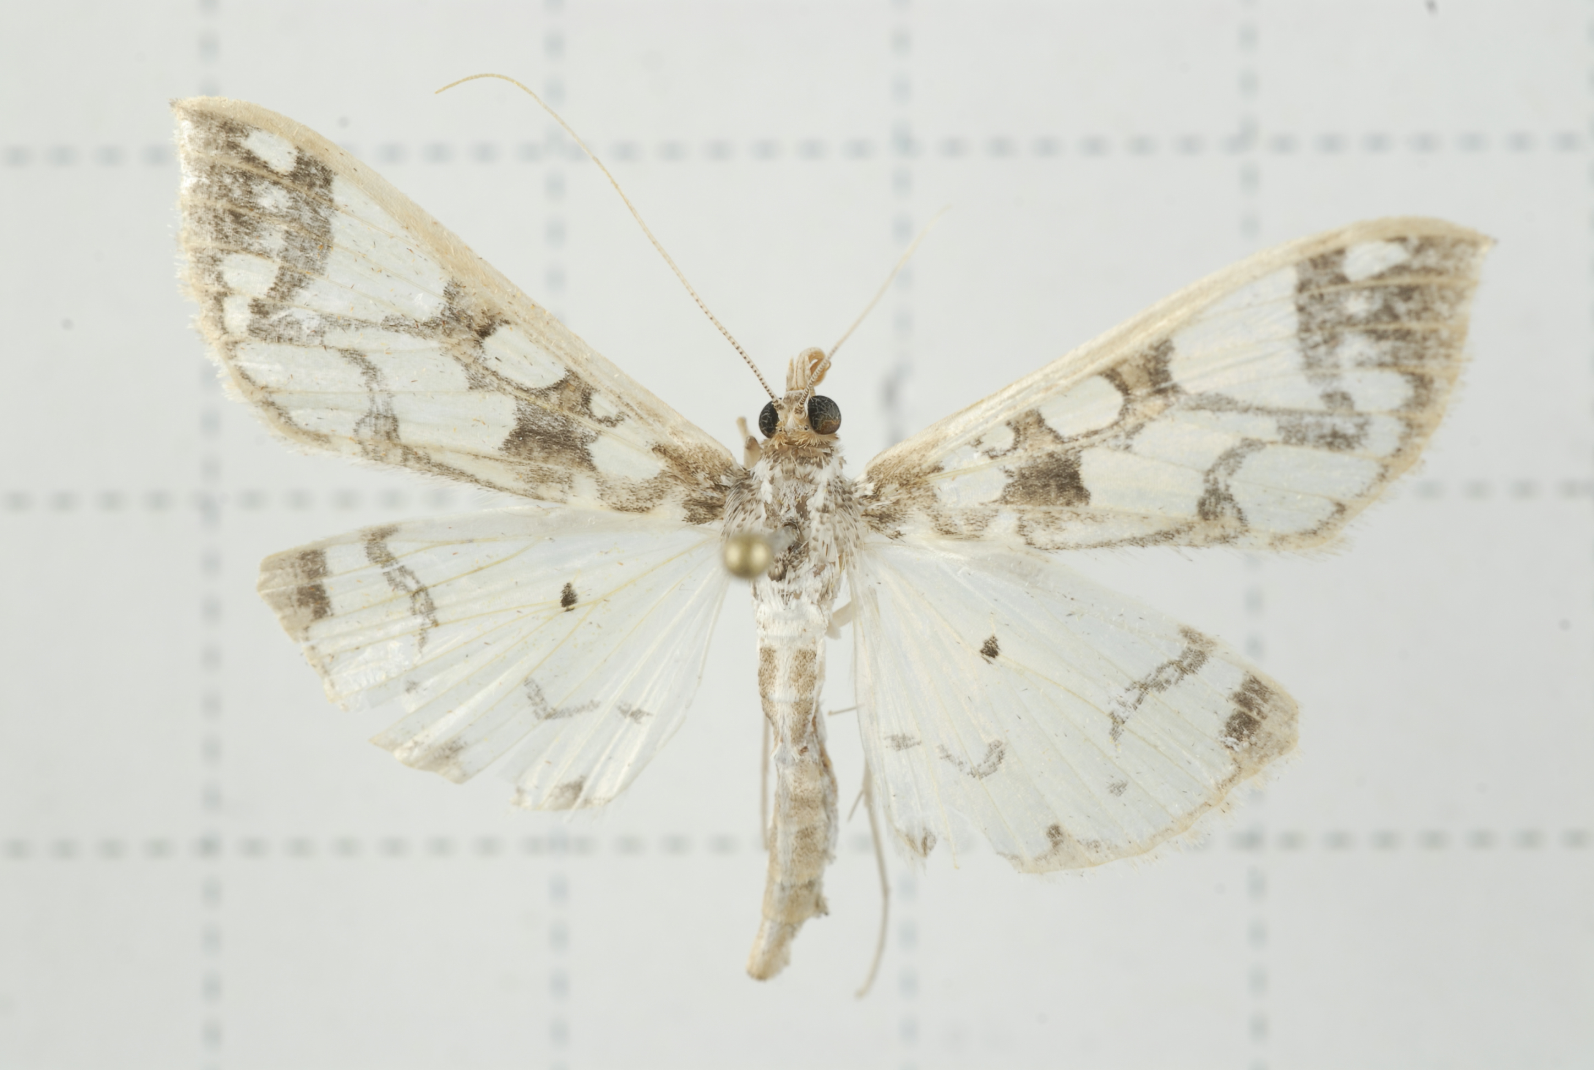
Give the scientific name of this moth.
Polythlipta maceratalis
